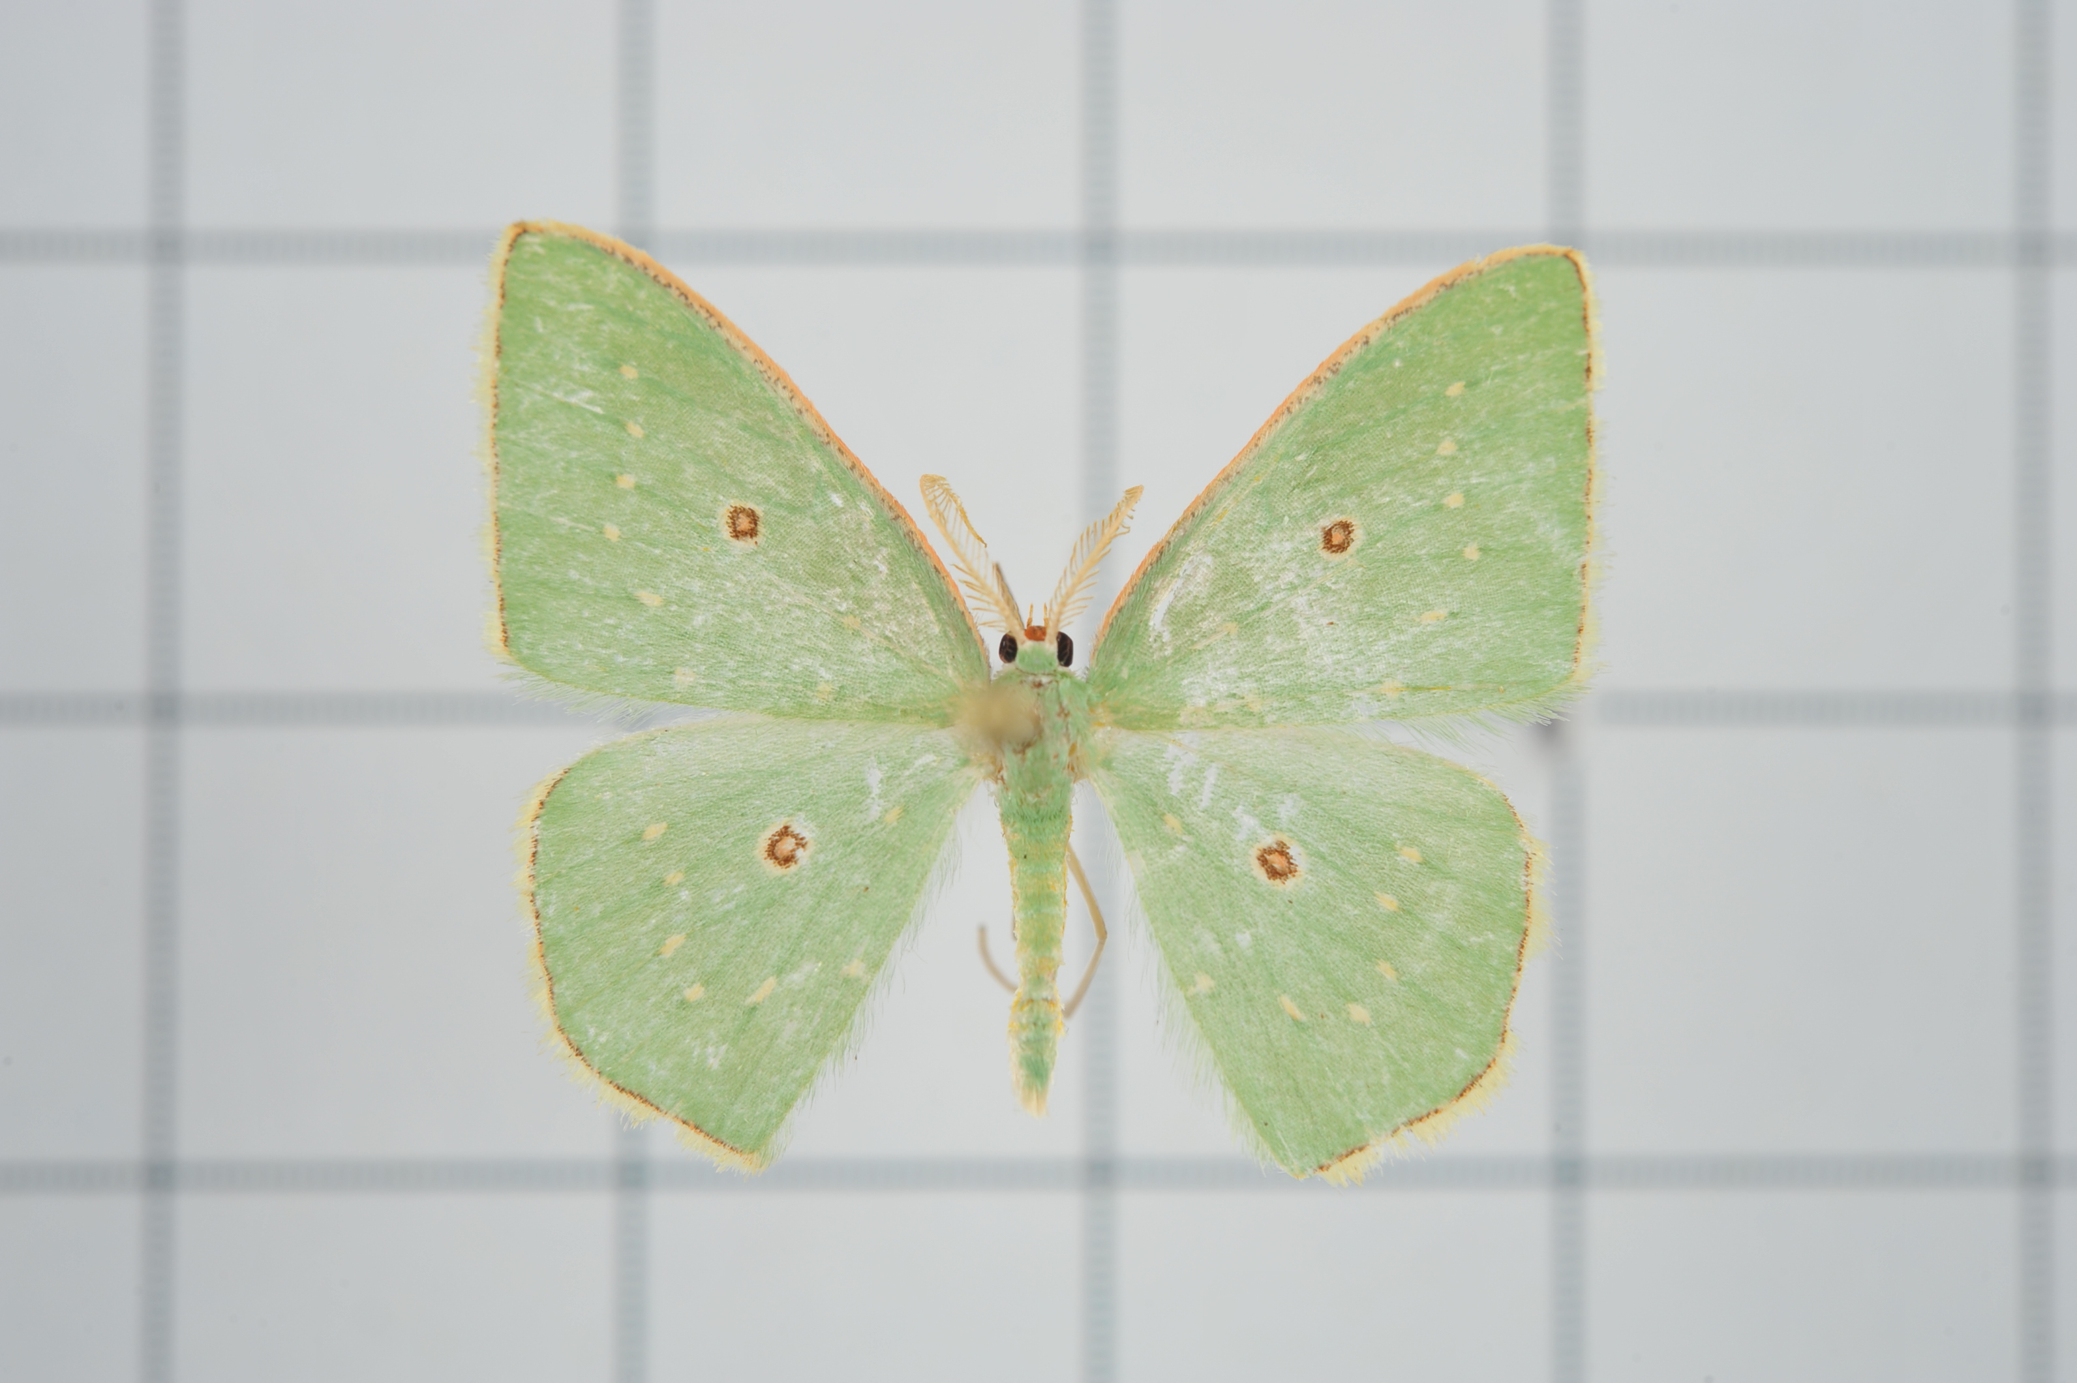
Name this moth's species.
Comostola ocellulata
